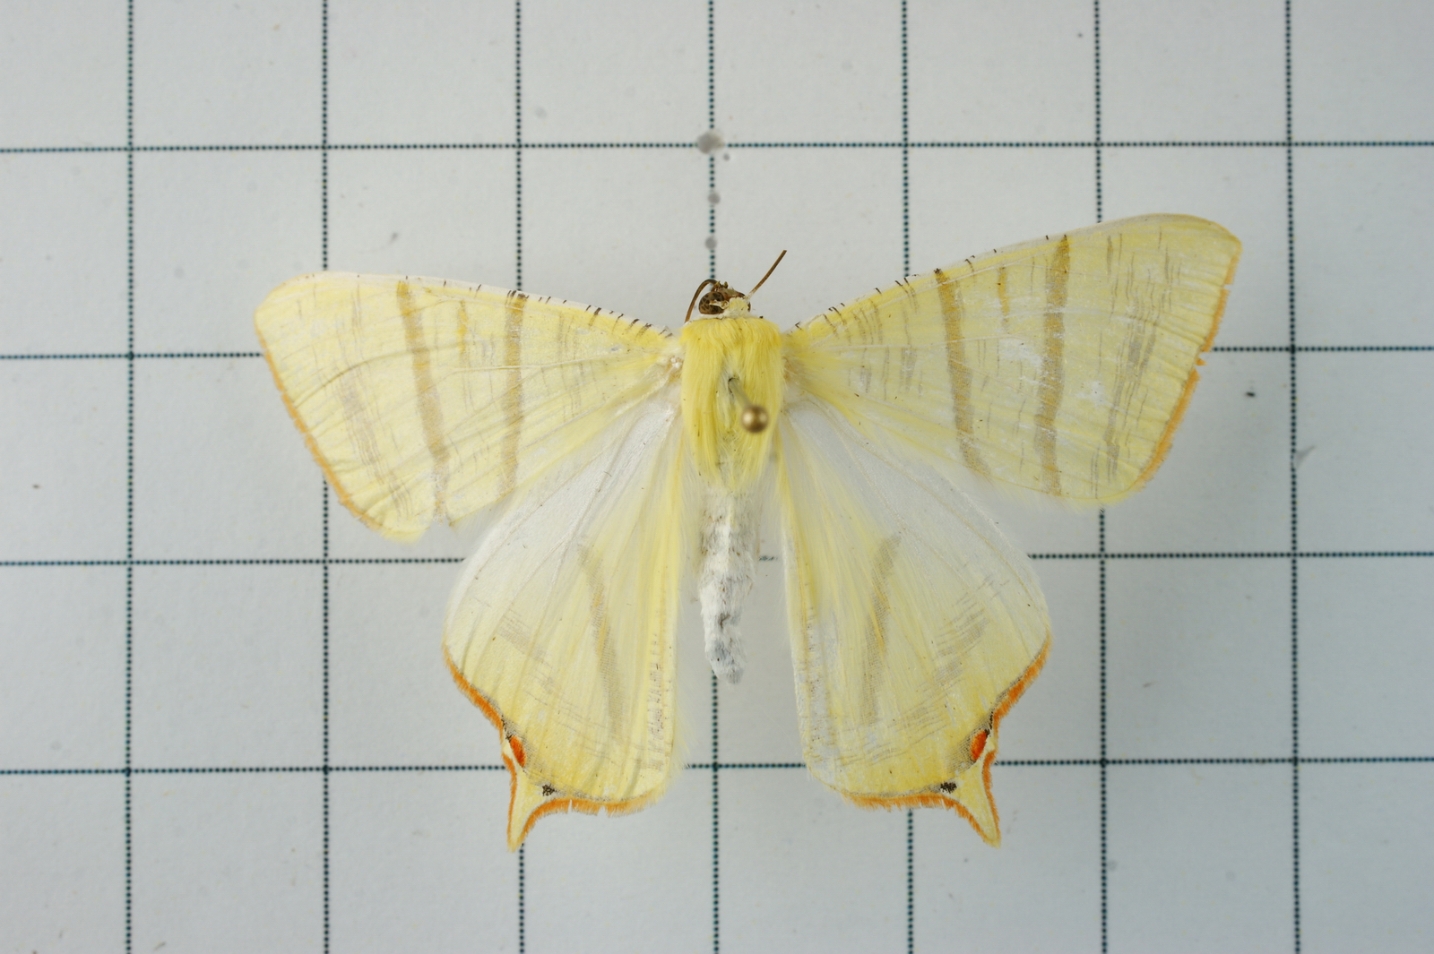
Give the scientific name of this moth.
Ourapteryx sciticaudaria
